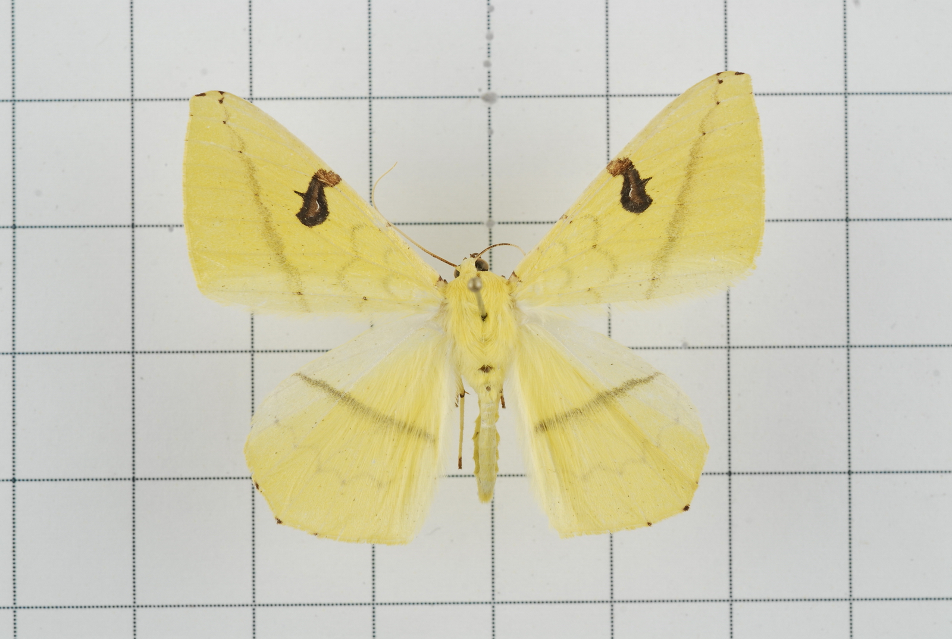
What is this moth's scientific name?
Opisthograptis moelleri
